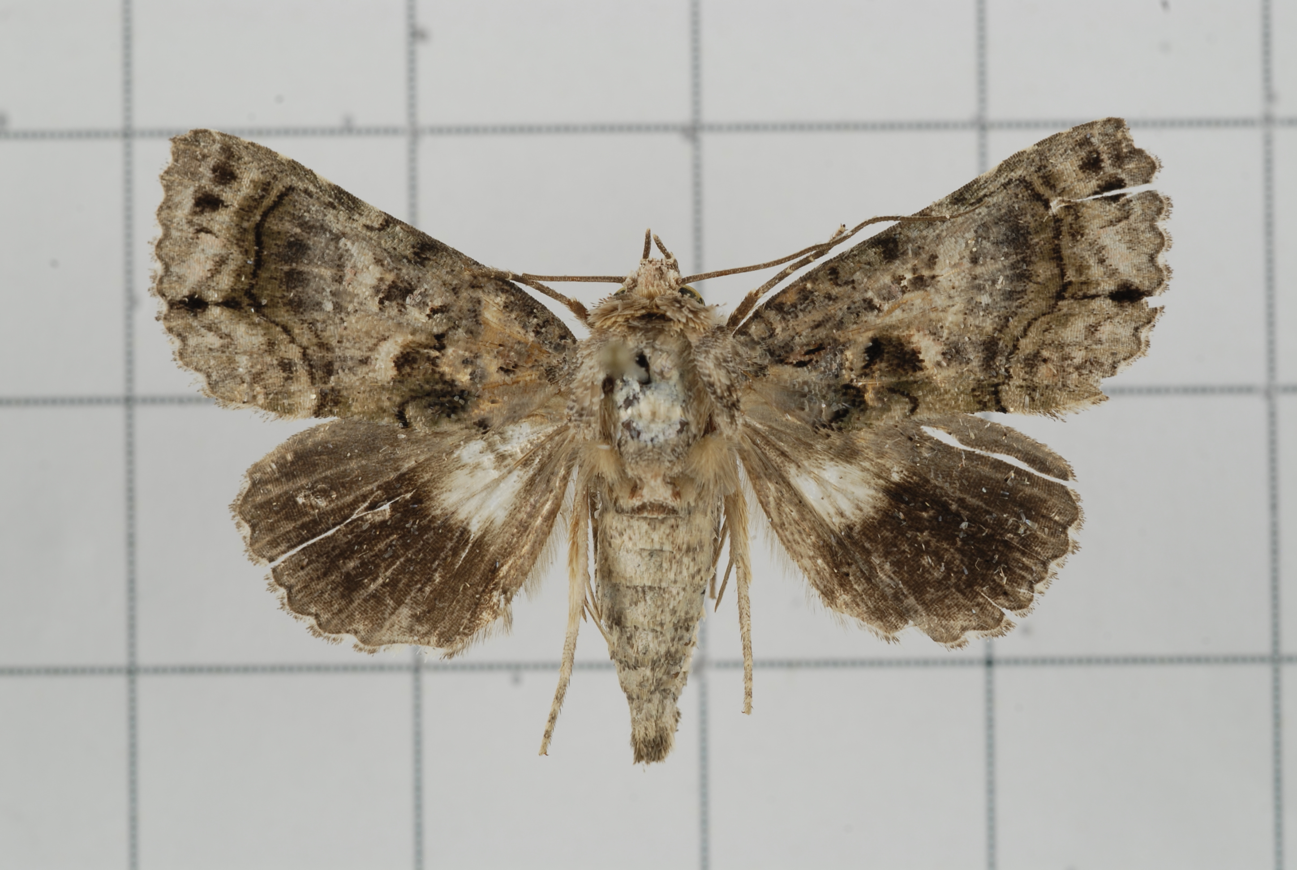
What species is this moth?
Aedia perdicipennis
